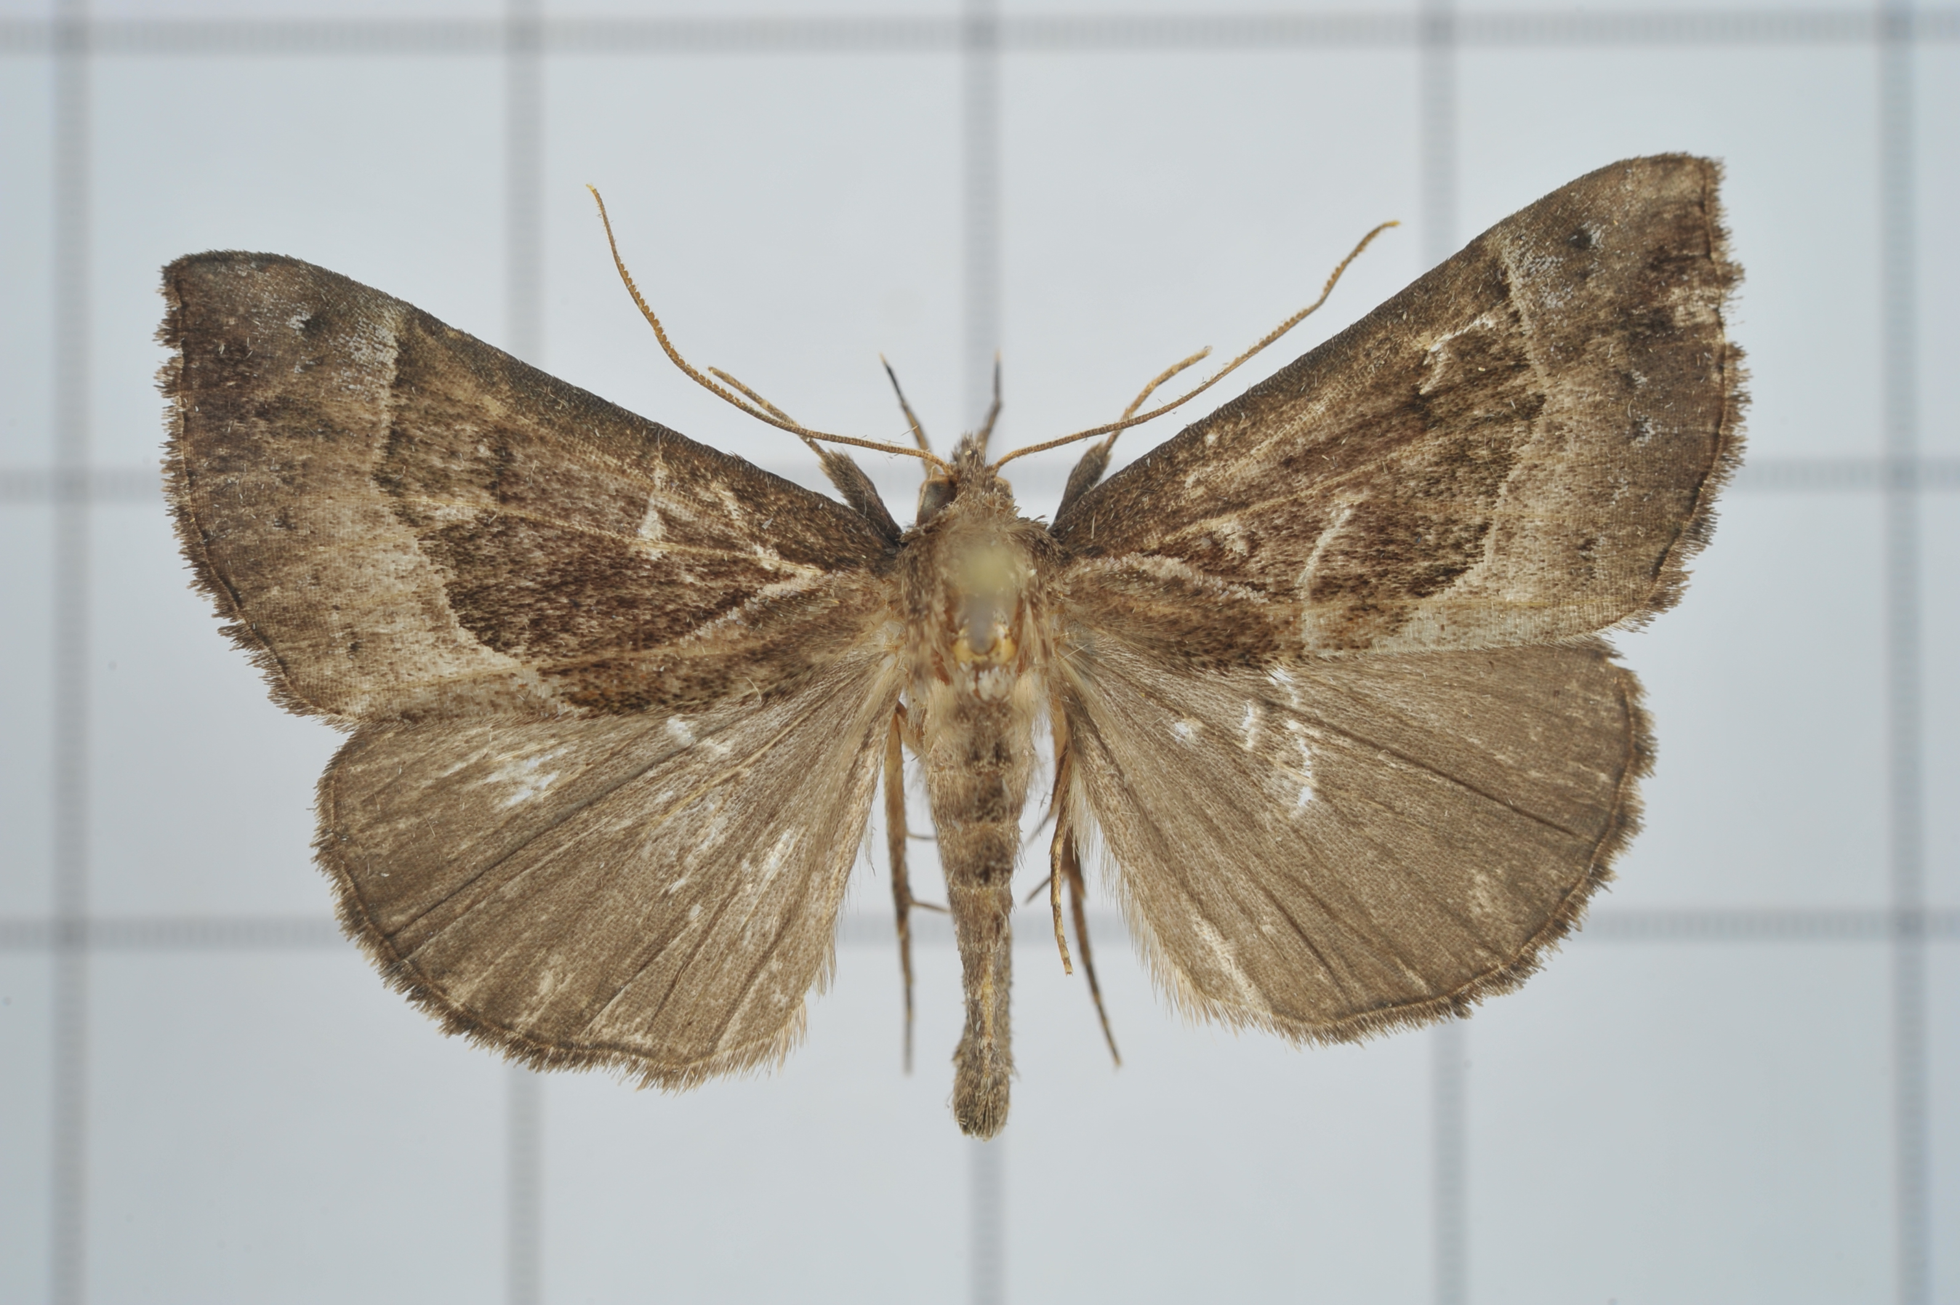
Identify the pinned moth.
Hypena taiwana
